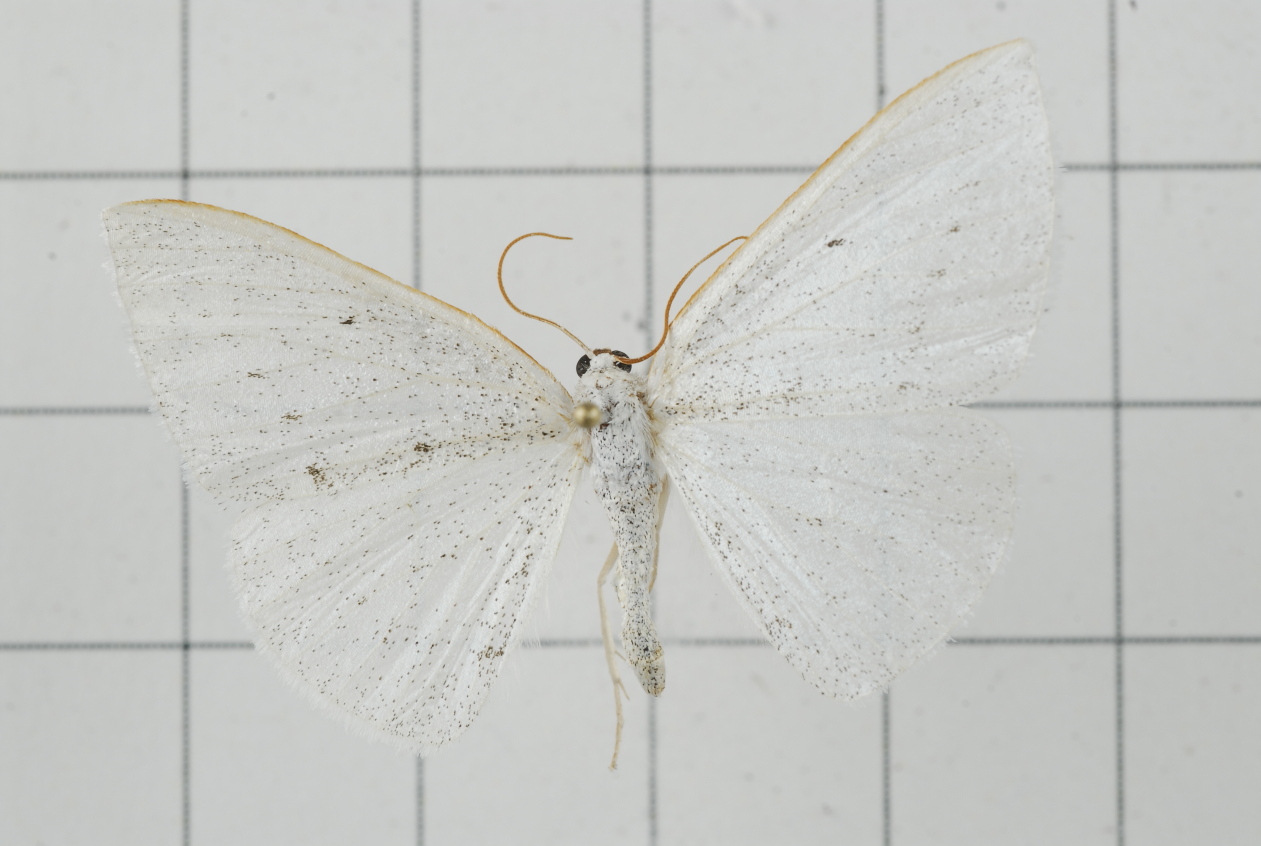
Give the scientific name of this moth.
Lomographa guttulata
